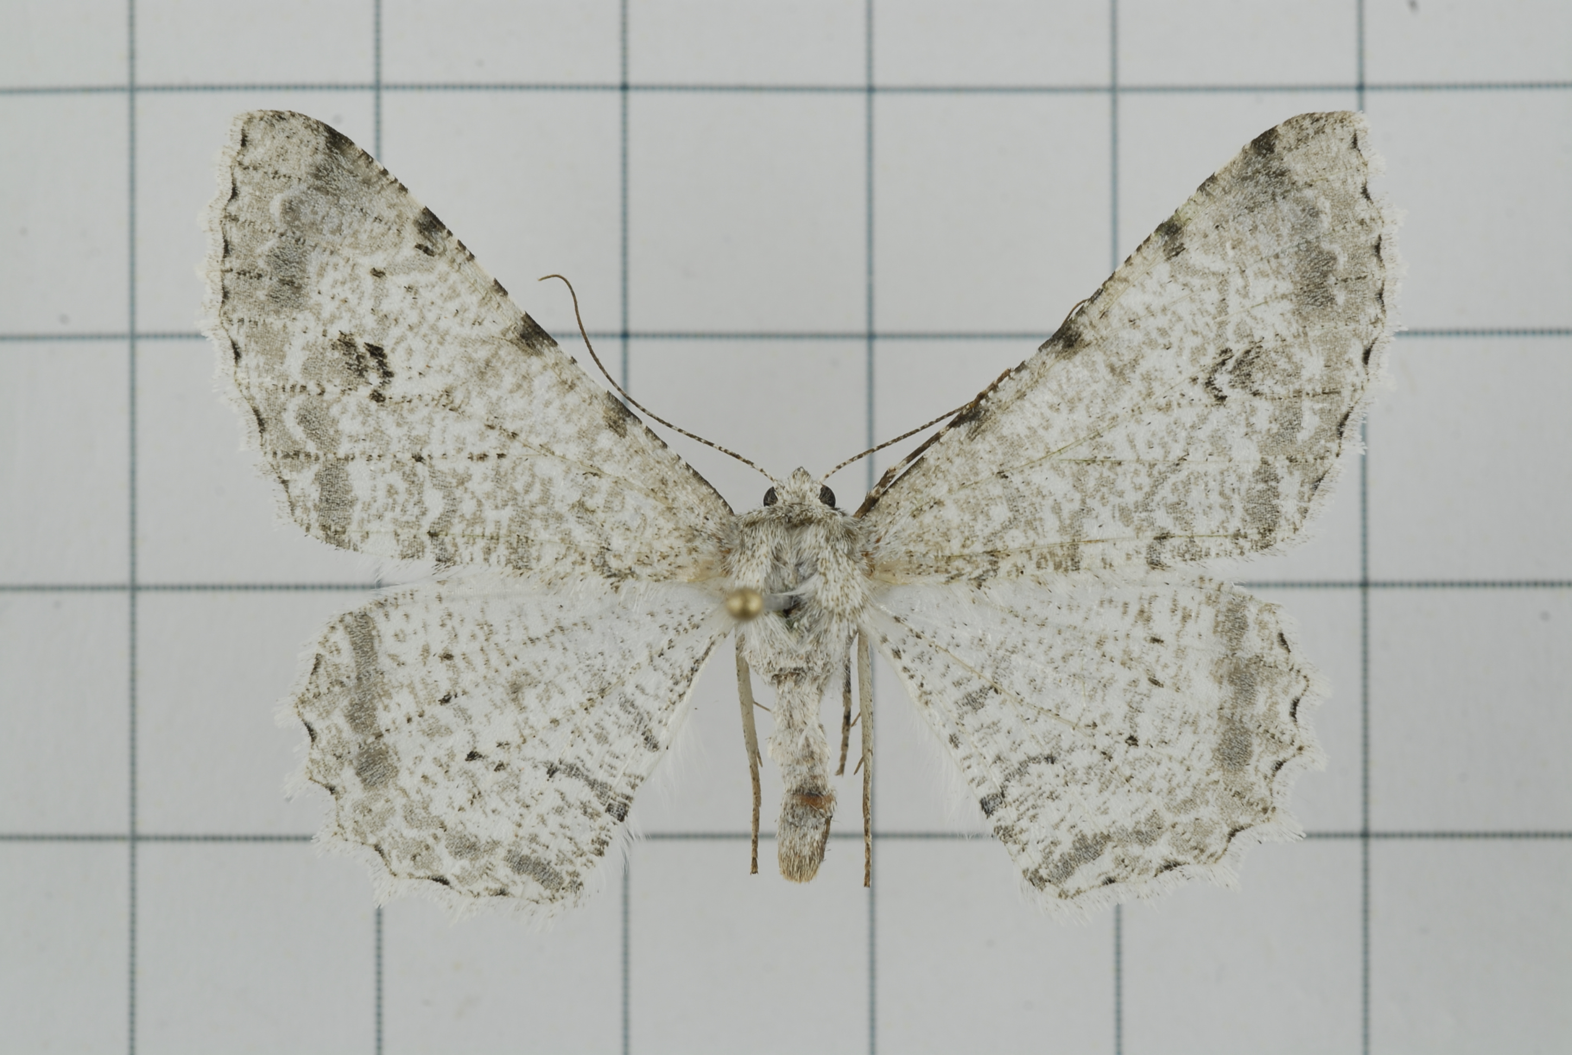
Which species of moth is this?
Lassaba parvalbidaria parvalbidaria
